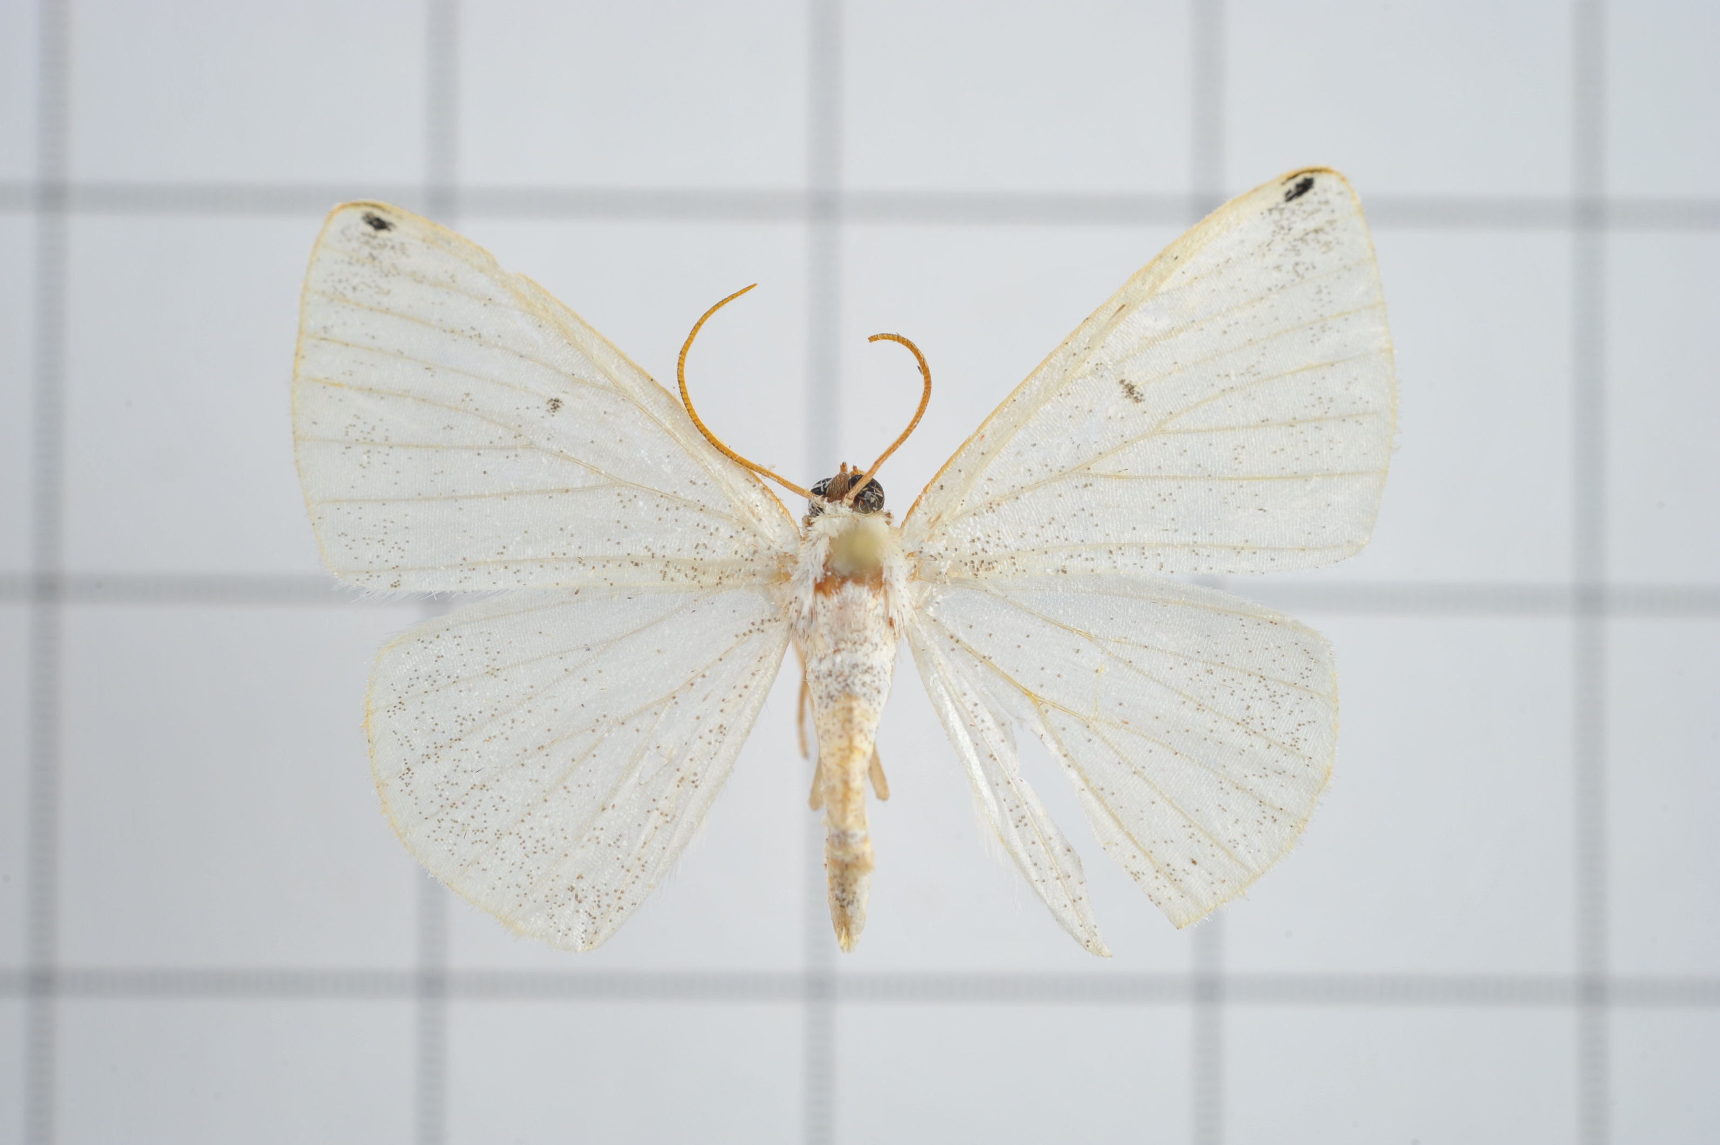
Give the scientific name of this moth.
Lomographa percnosticta
